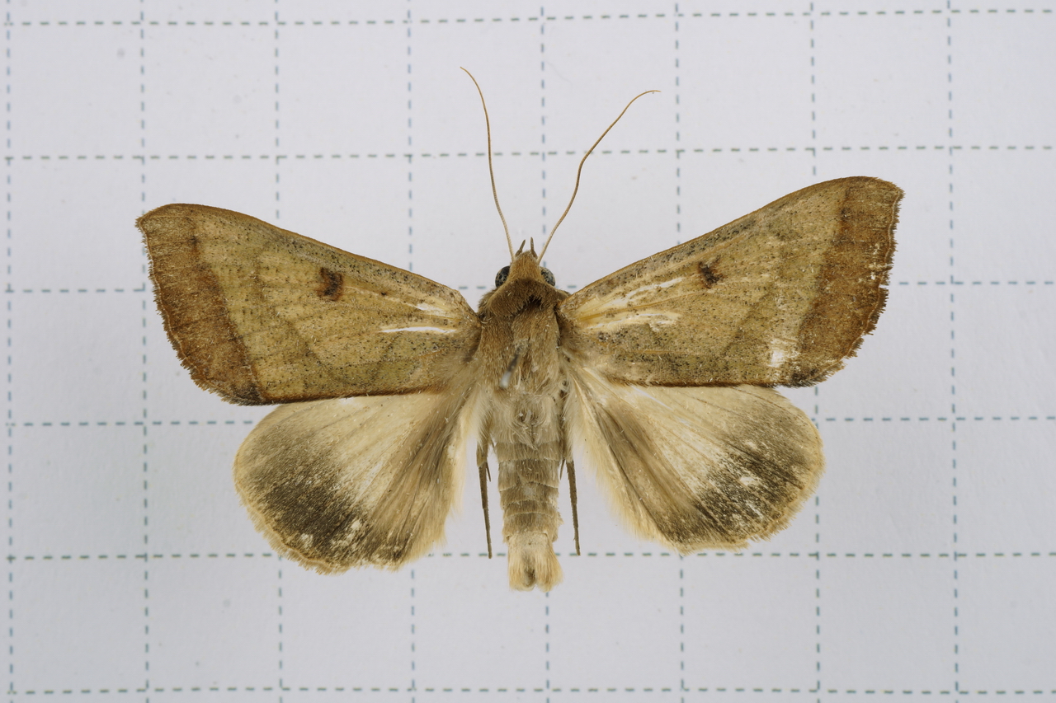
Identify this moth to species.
Ophiusa trapezium
